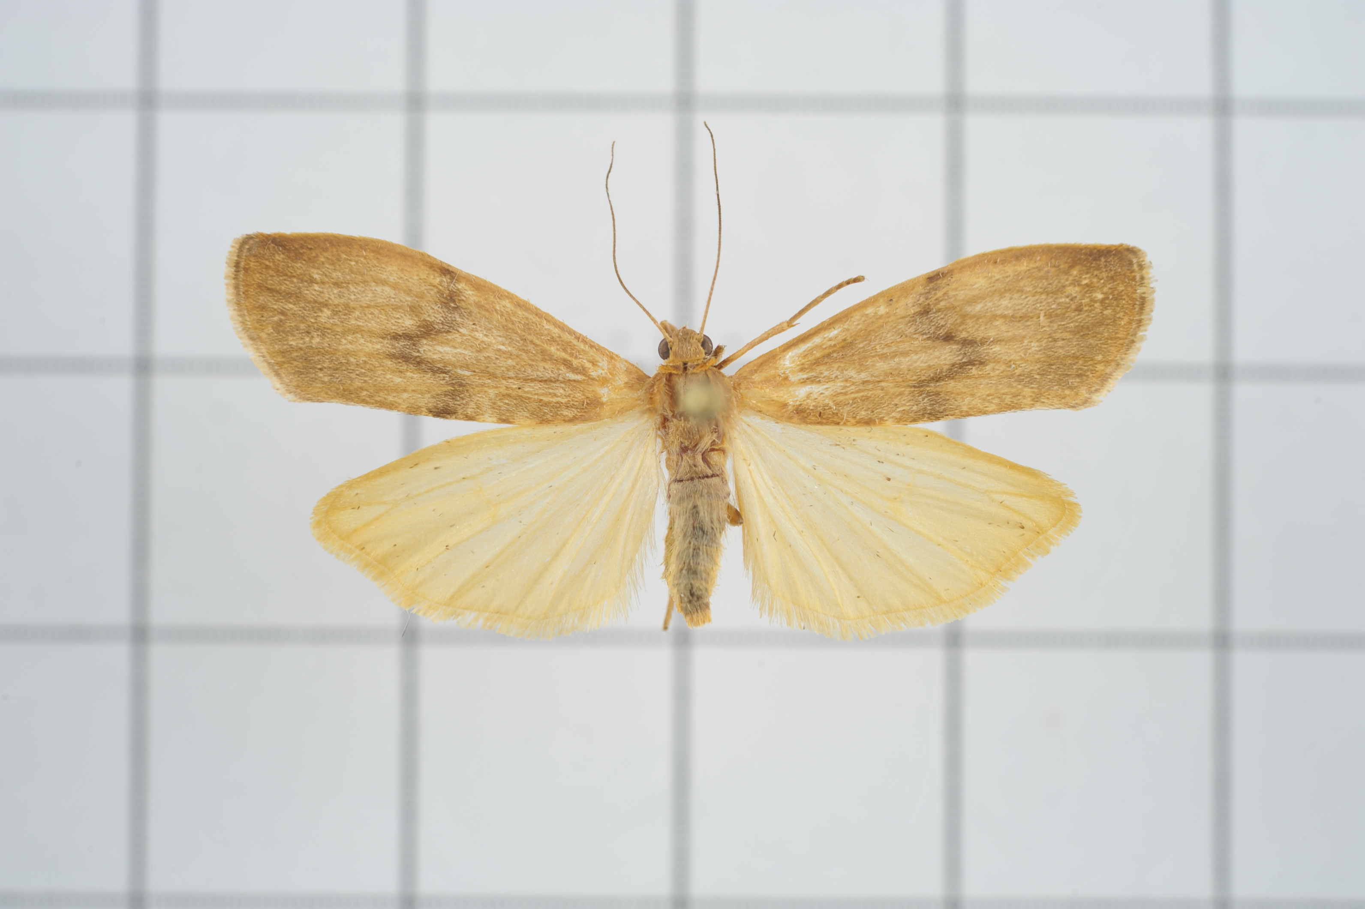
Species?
Teuloma tainebula
